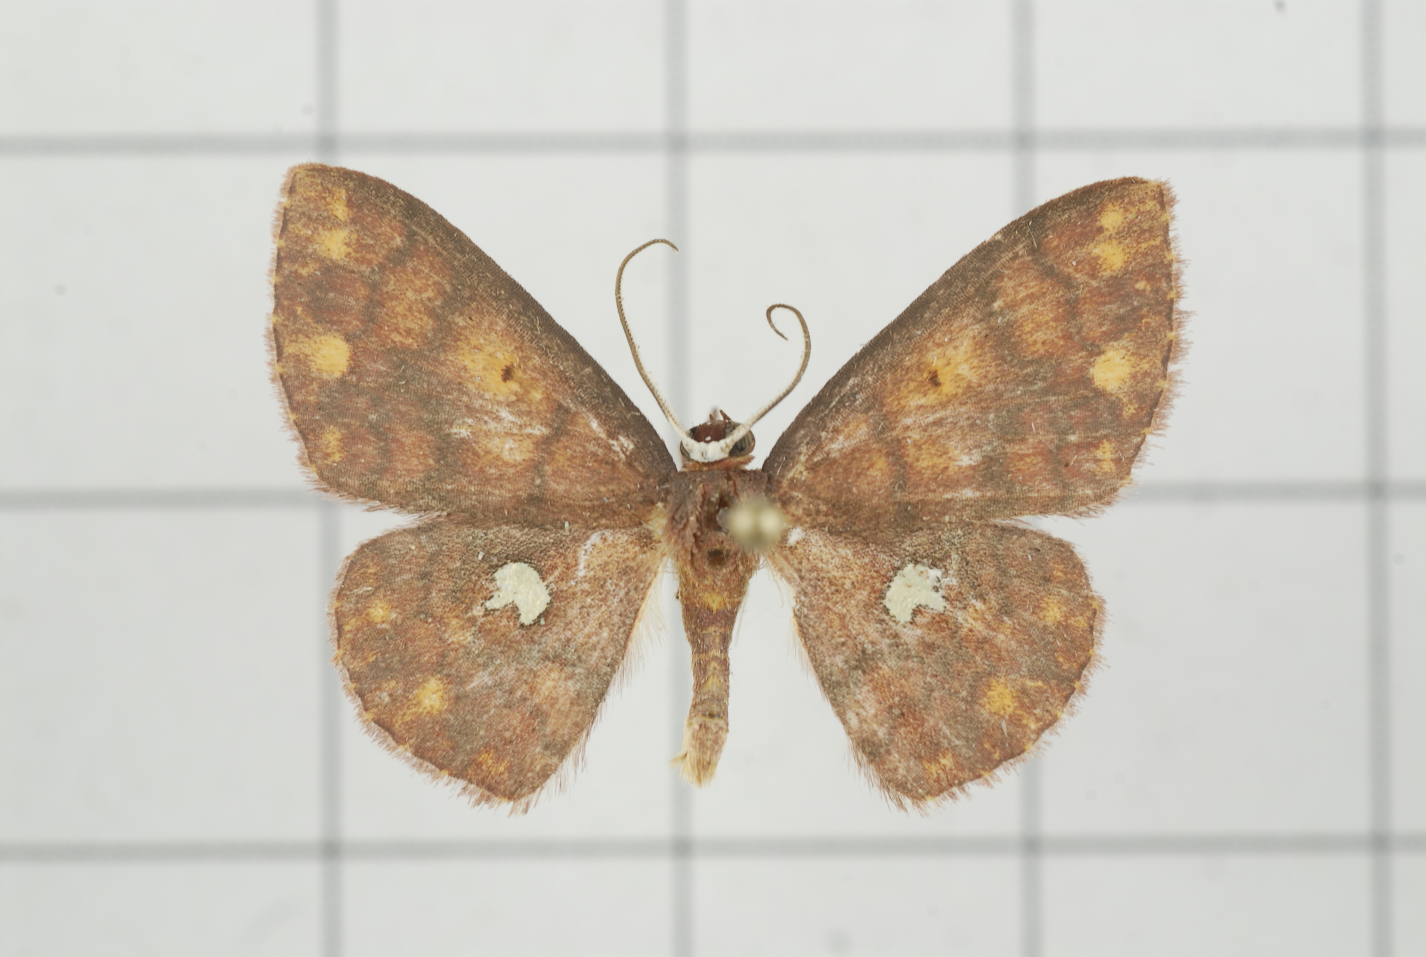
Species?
Discoglypha locupletata
